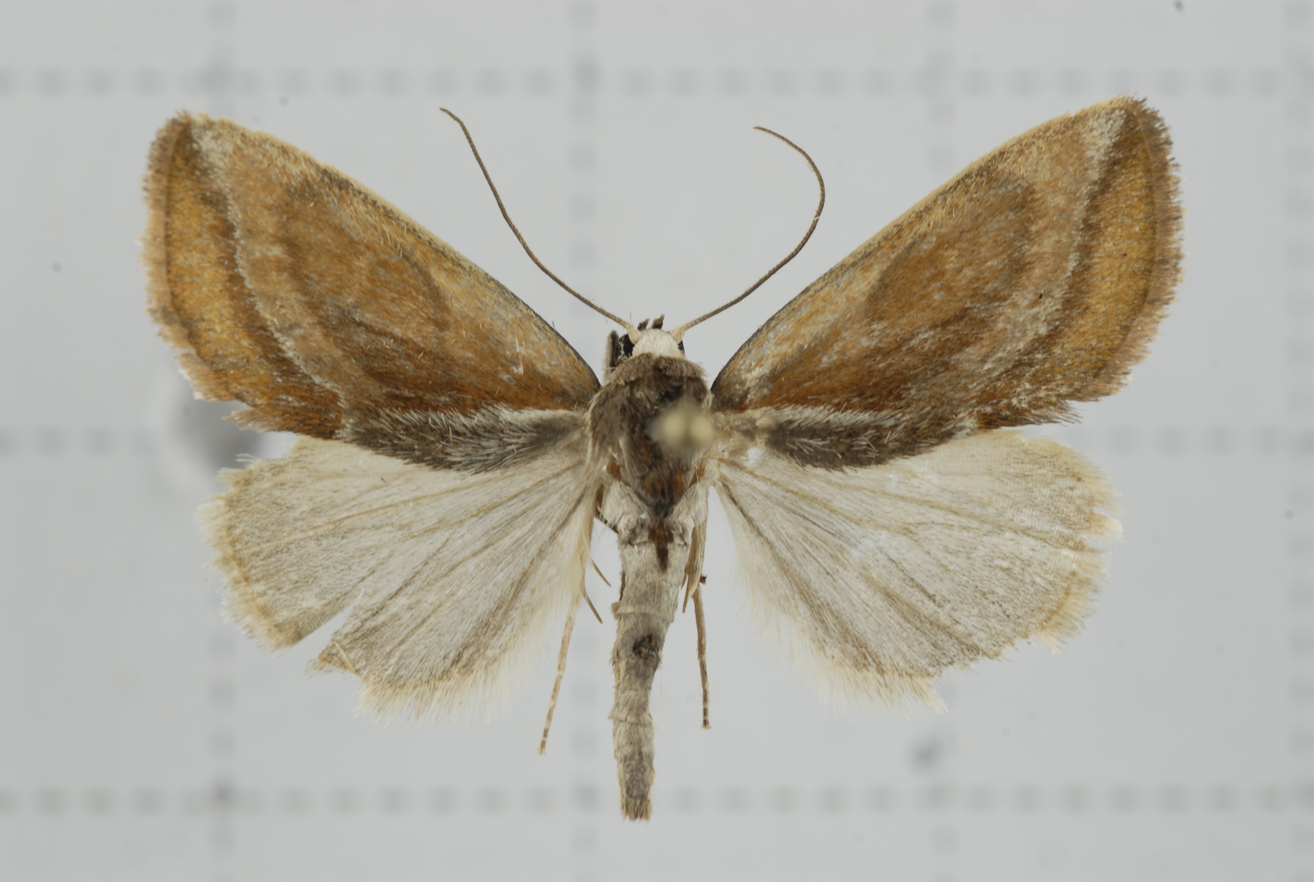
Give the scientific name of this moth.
Iragaodes nobilis
